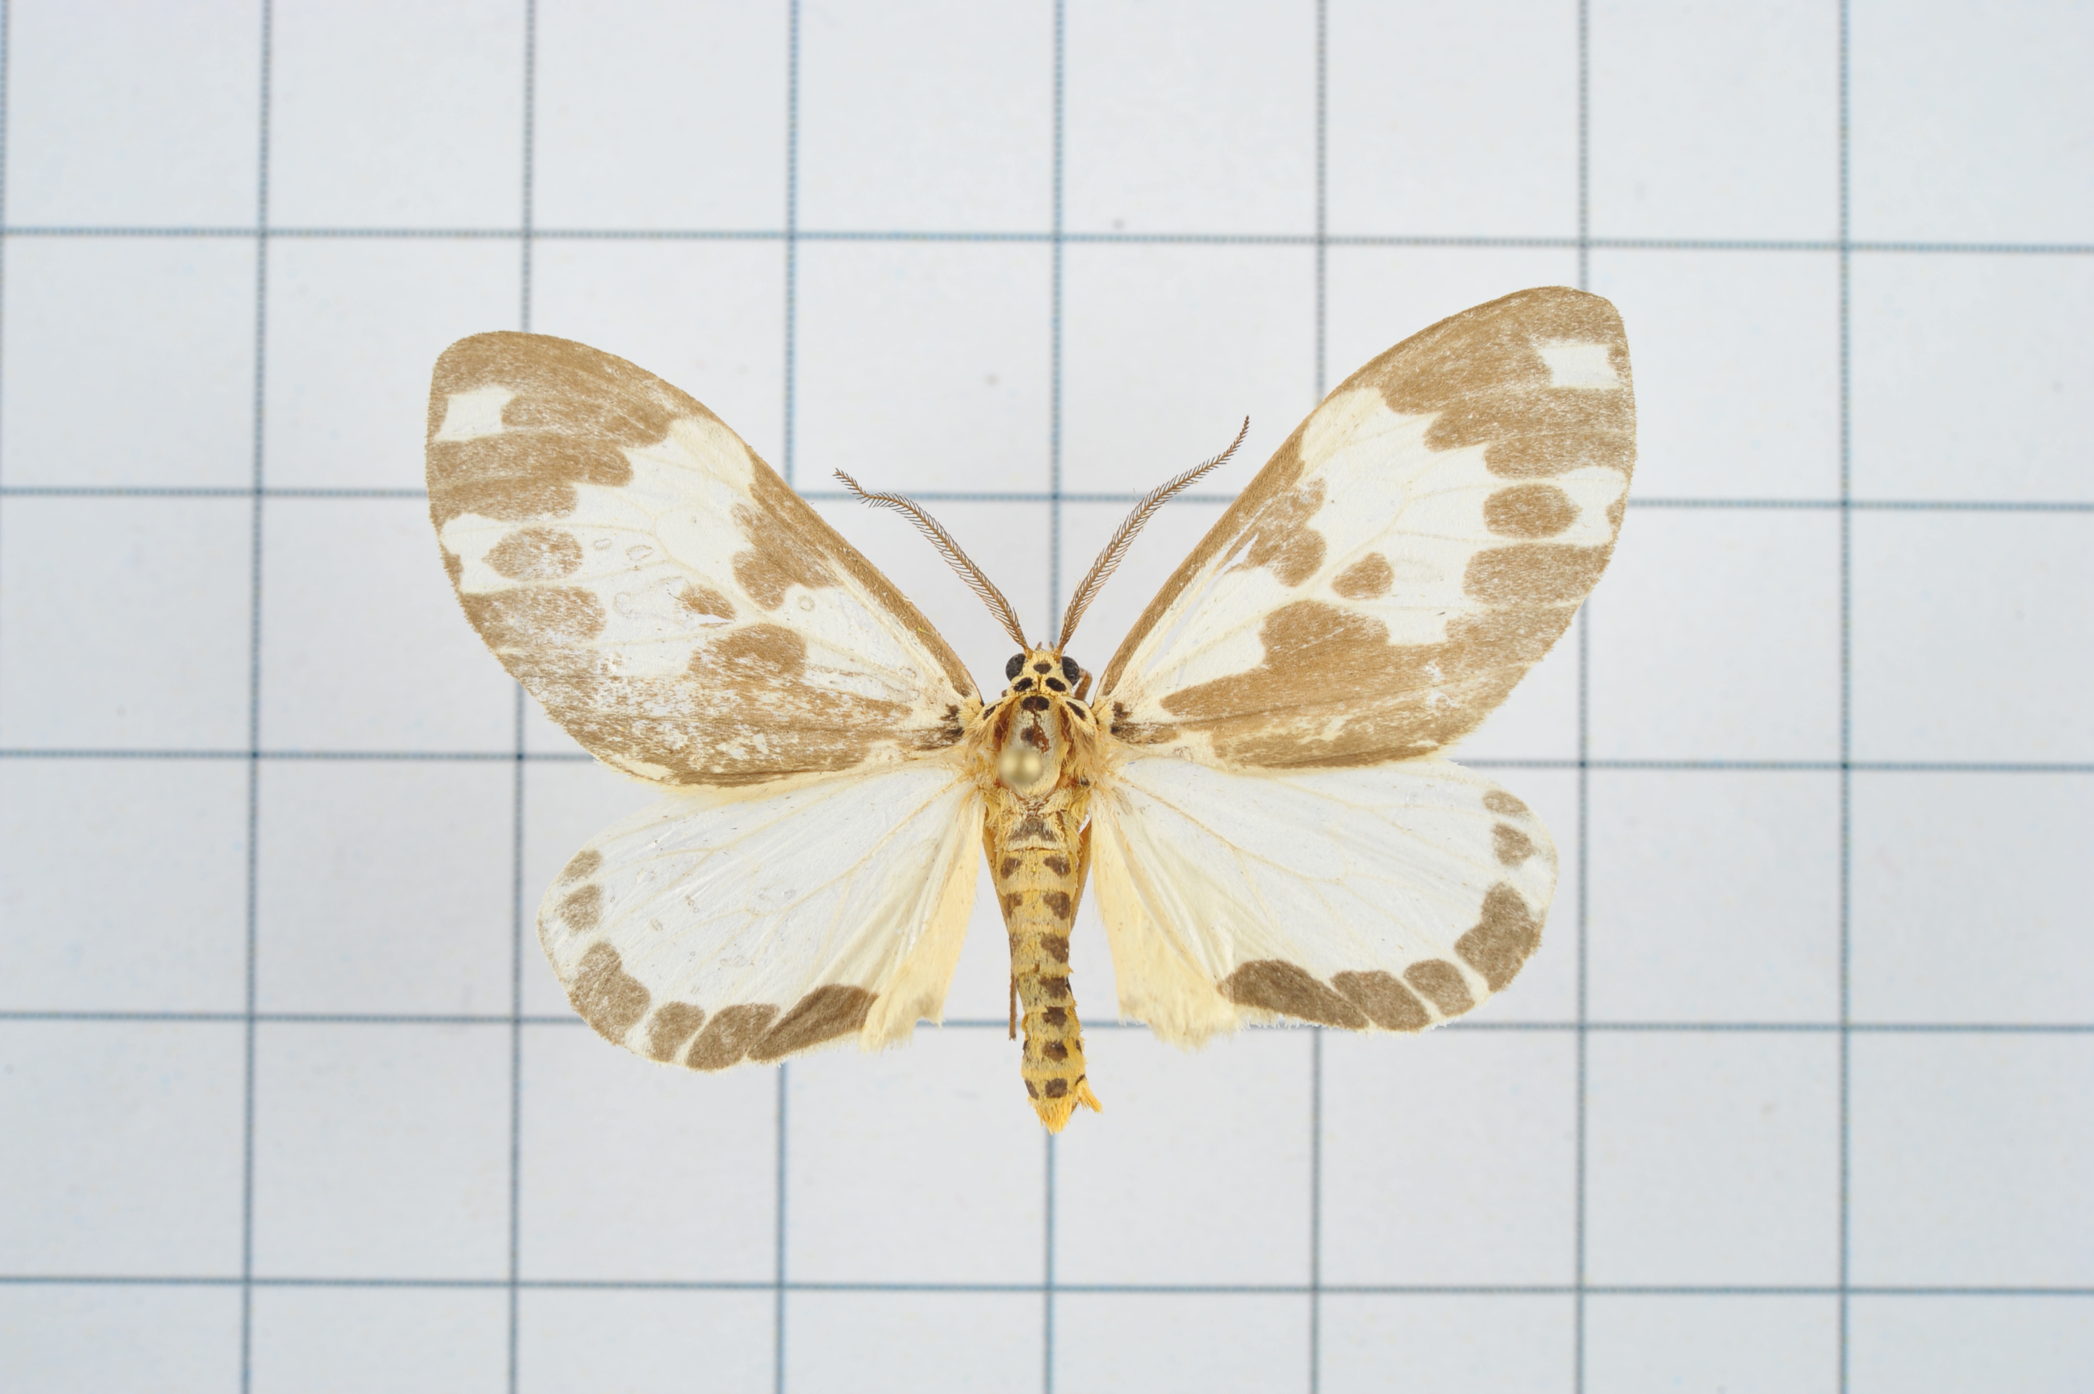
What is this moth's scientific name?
Nyctemera carissima formosana
